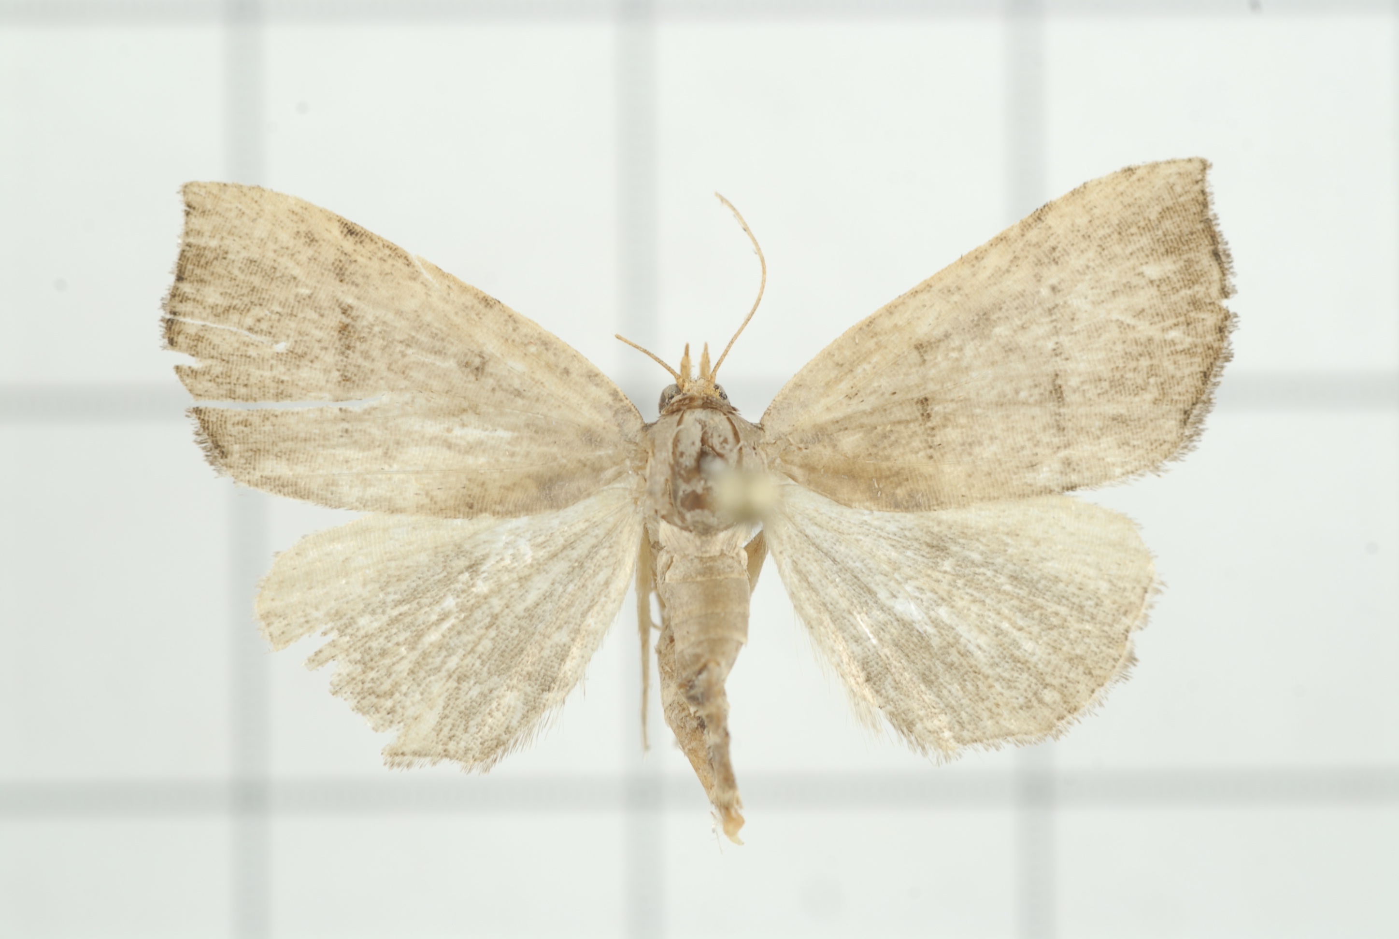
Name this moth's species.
Plecoptera siderogramma
